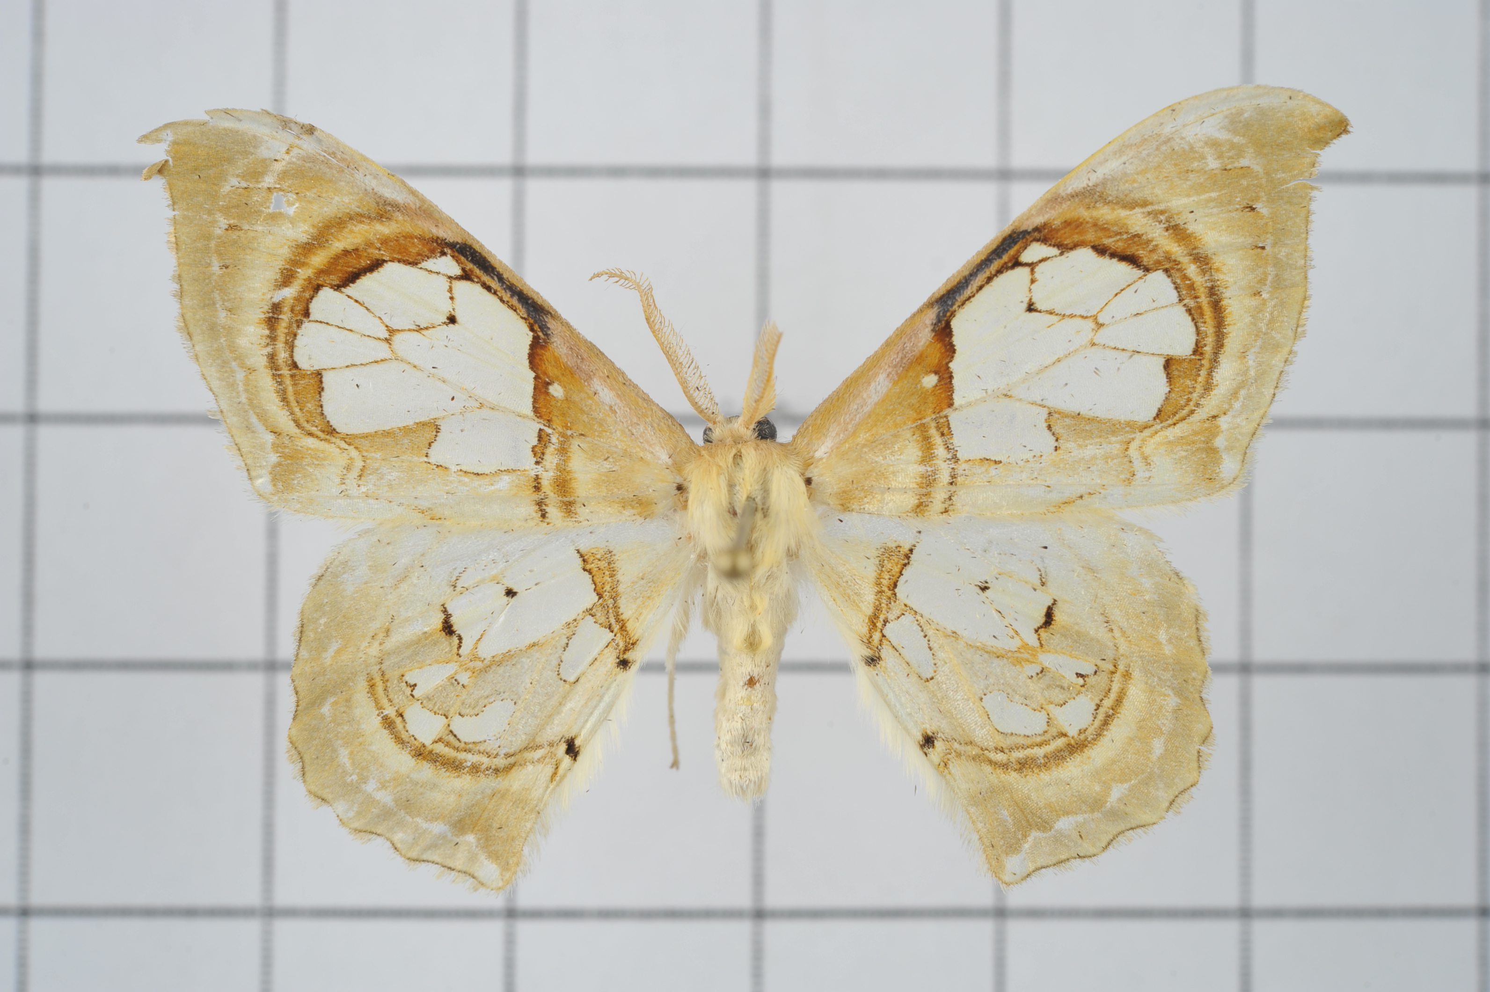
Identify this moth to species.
Macrauzata fenestraria insulata
